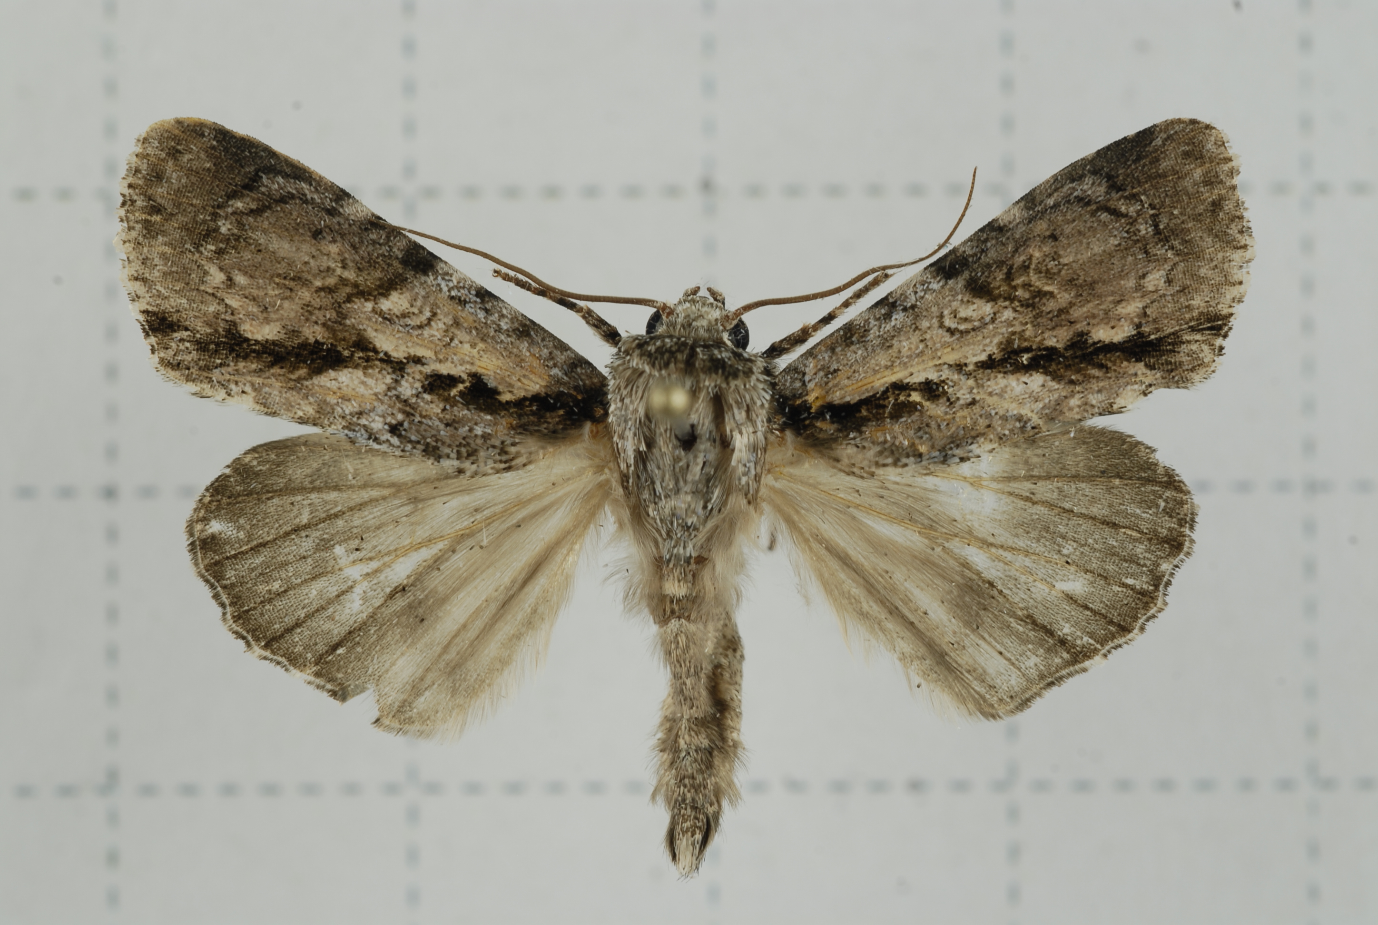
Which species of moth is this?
Fascionycta fasciata
